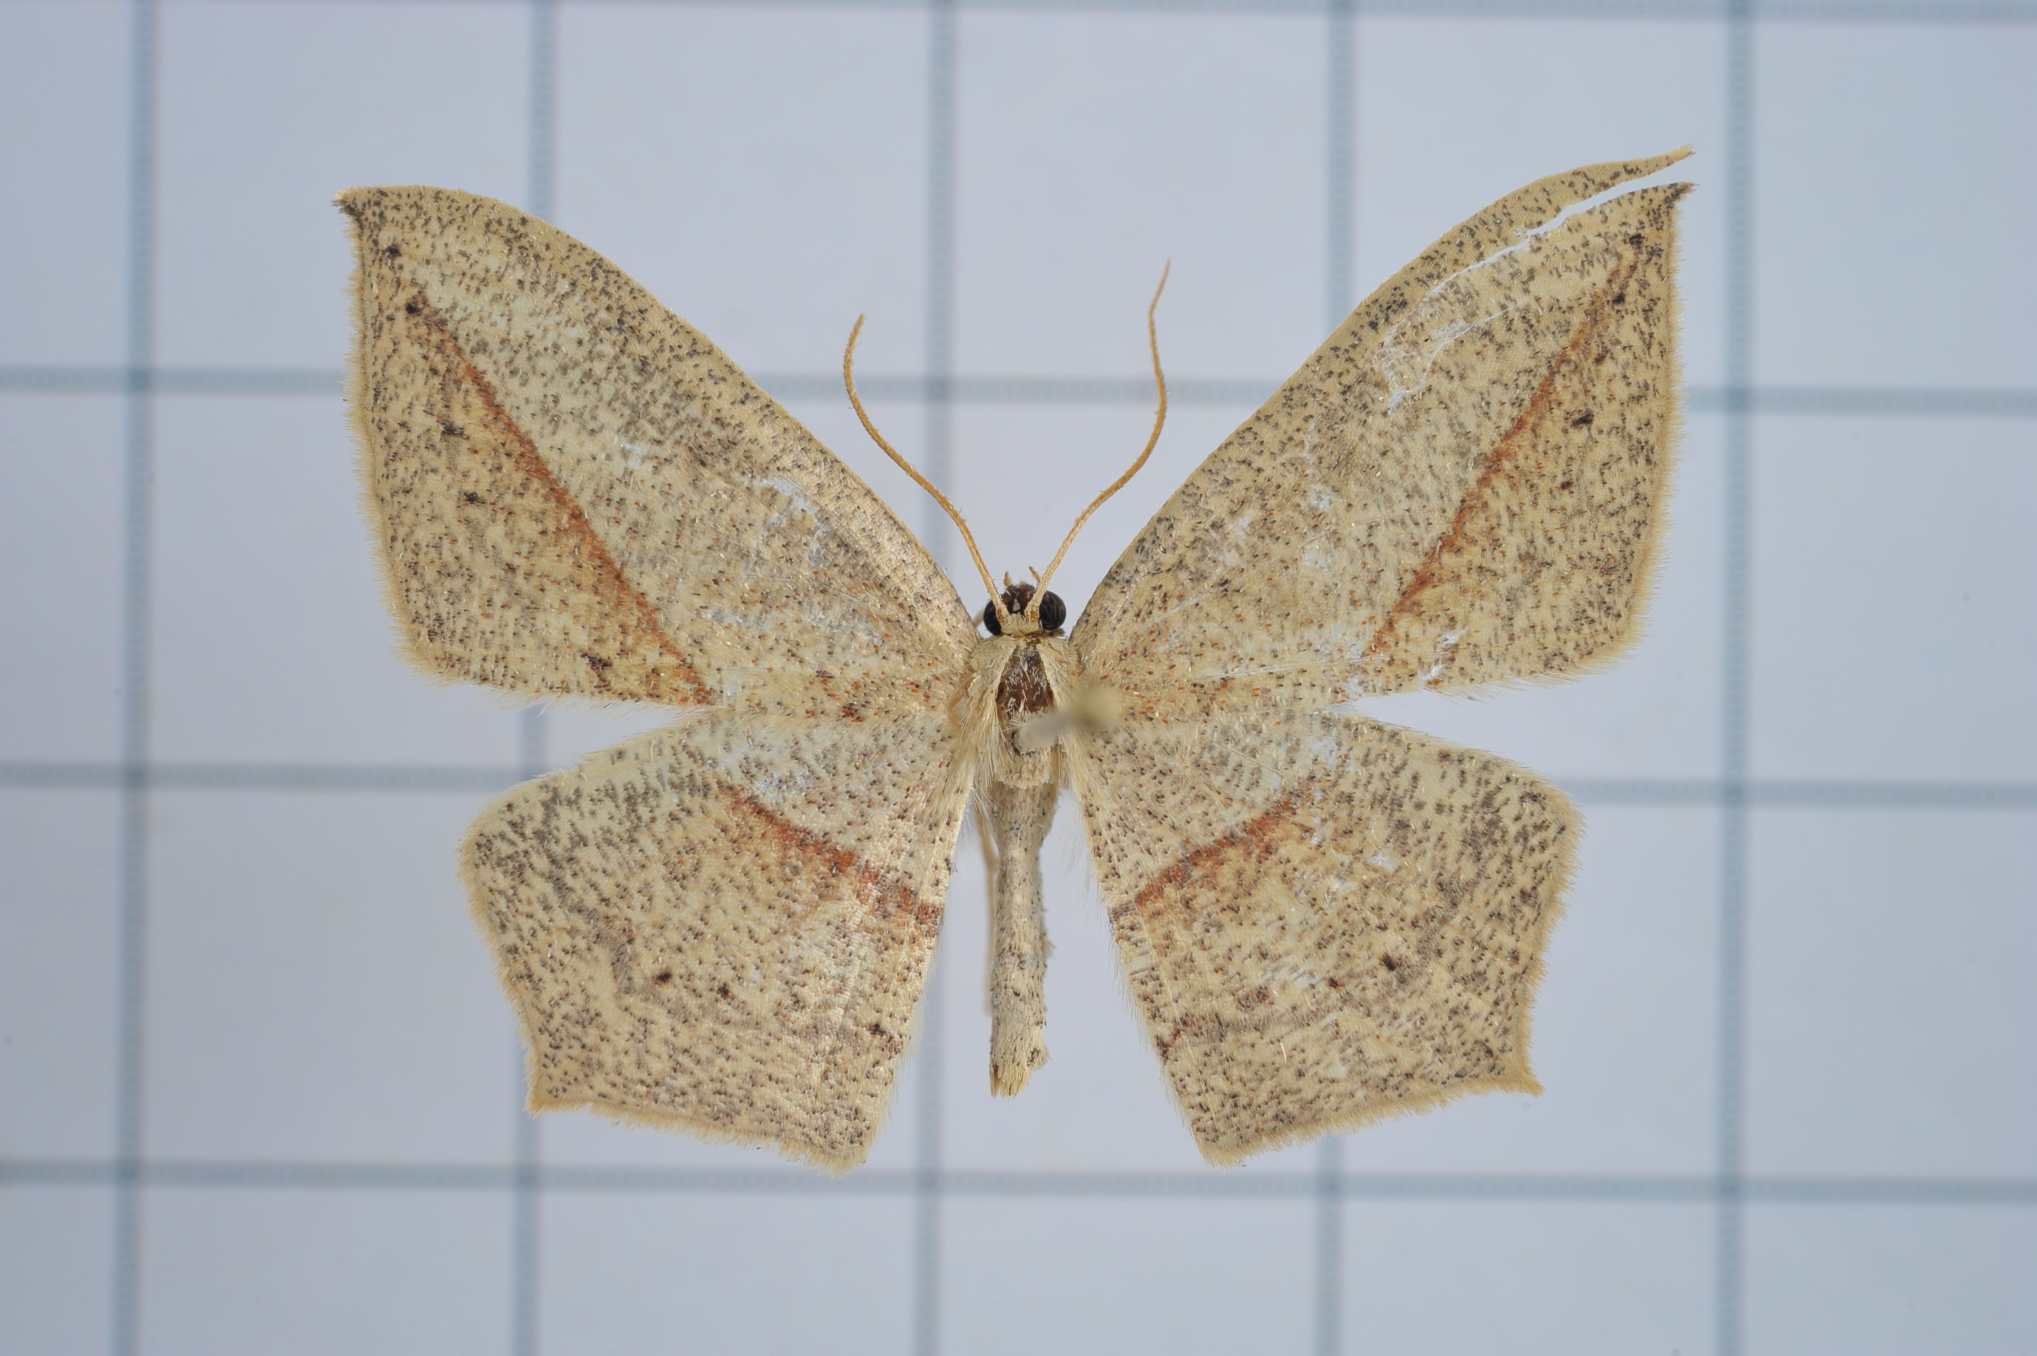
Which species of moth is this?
Timandra stueningi
